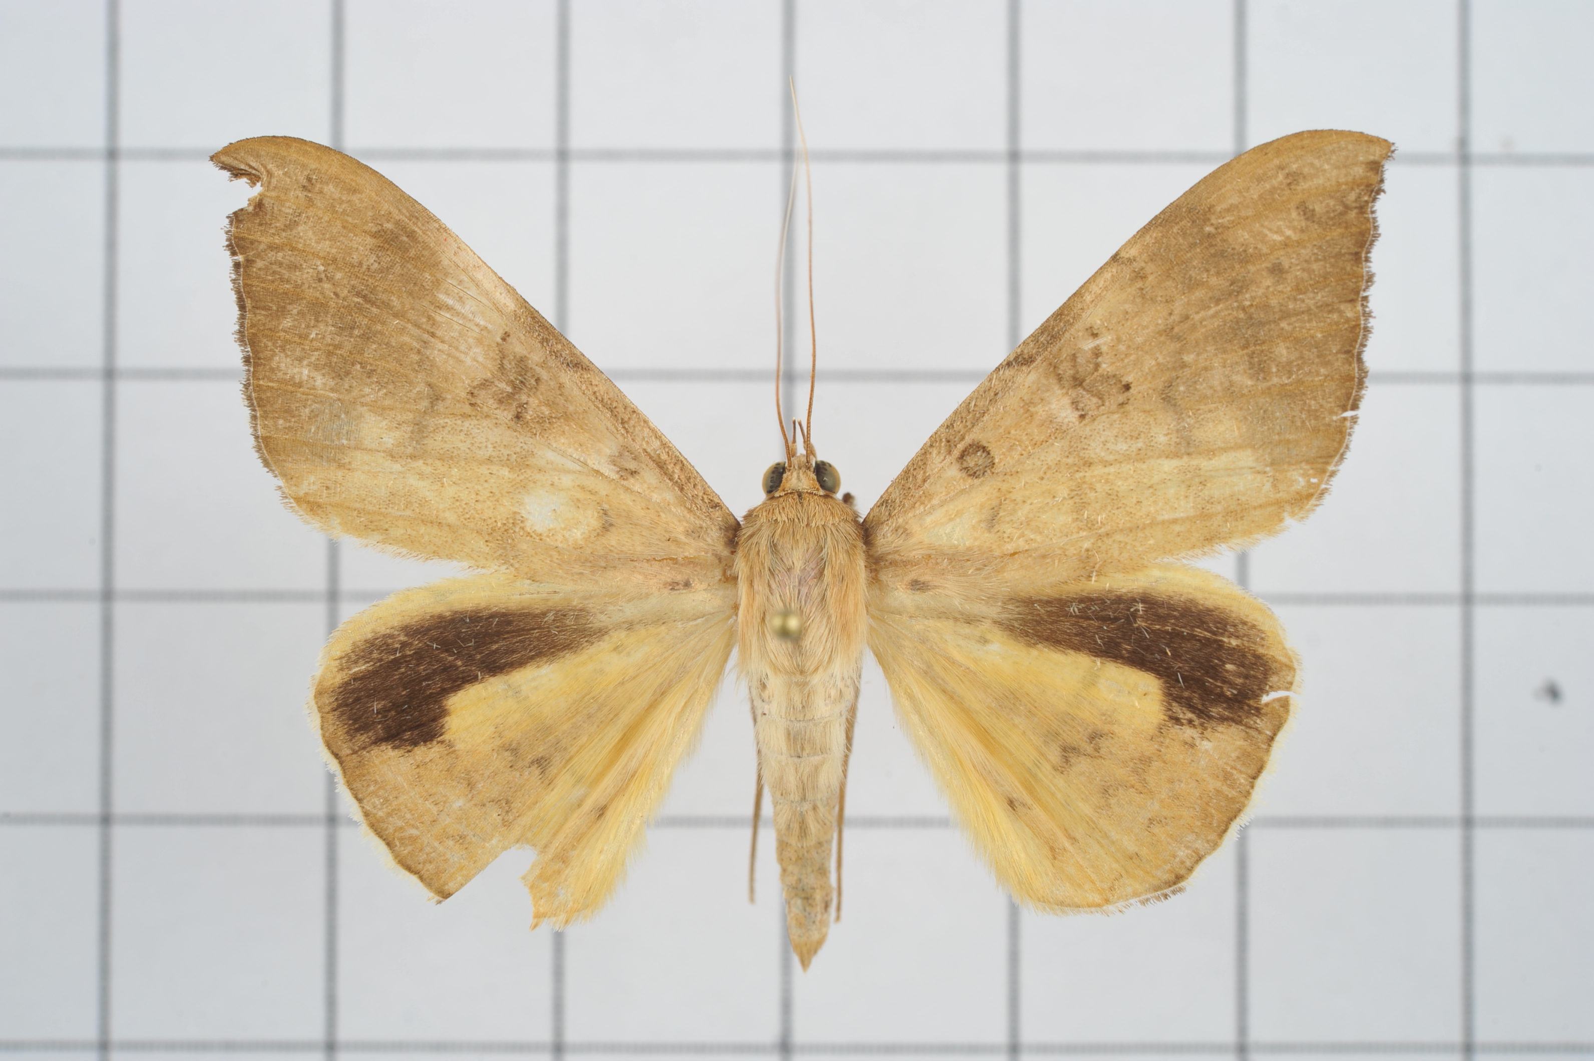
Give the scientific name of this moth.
Oxyodes scrobiculata
